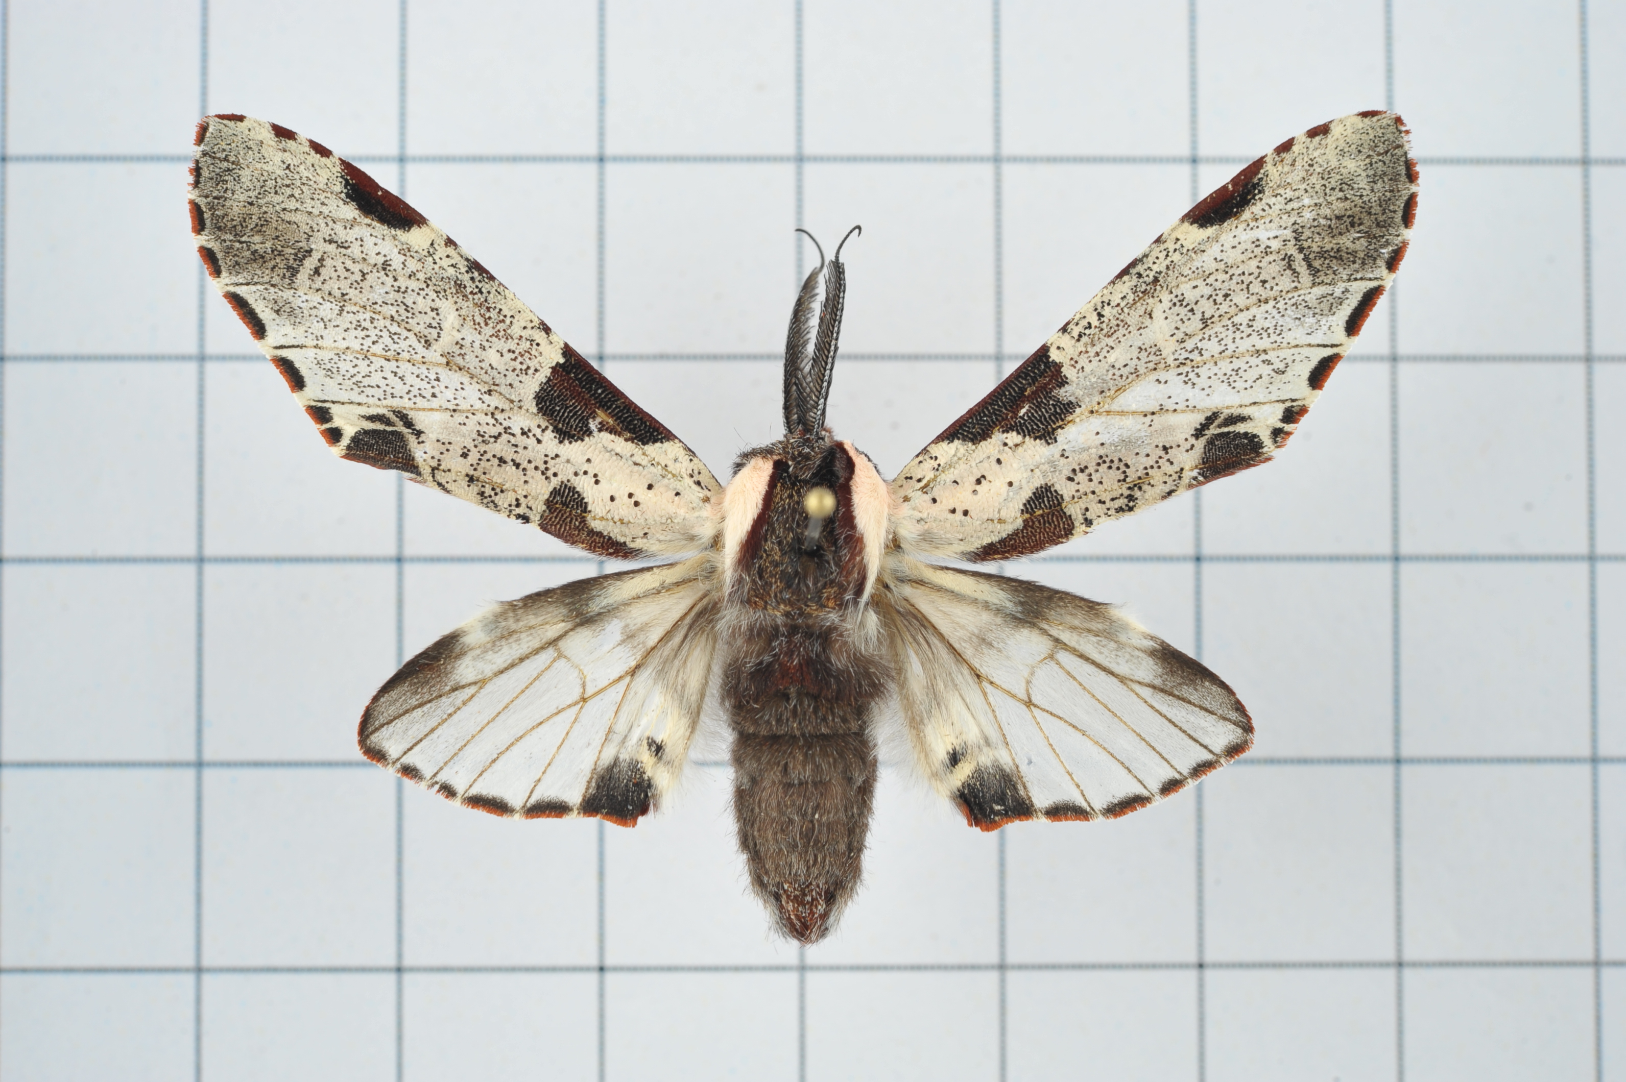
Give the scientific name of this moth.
Harpyia formosicola
